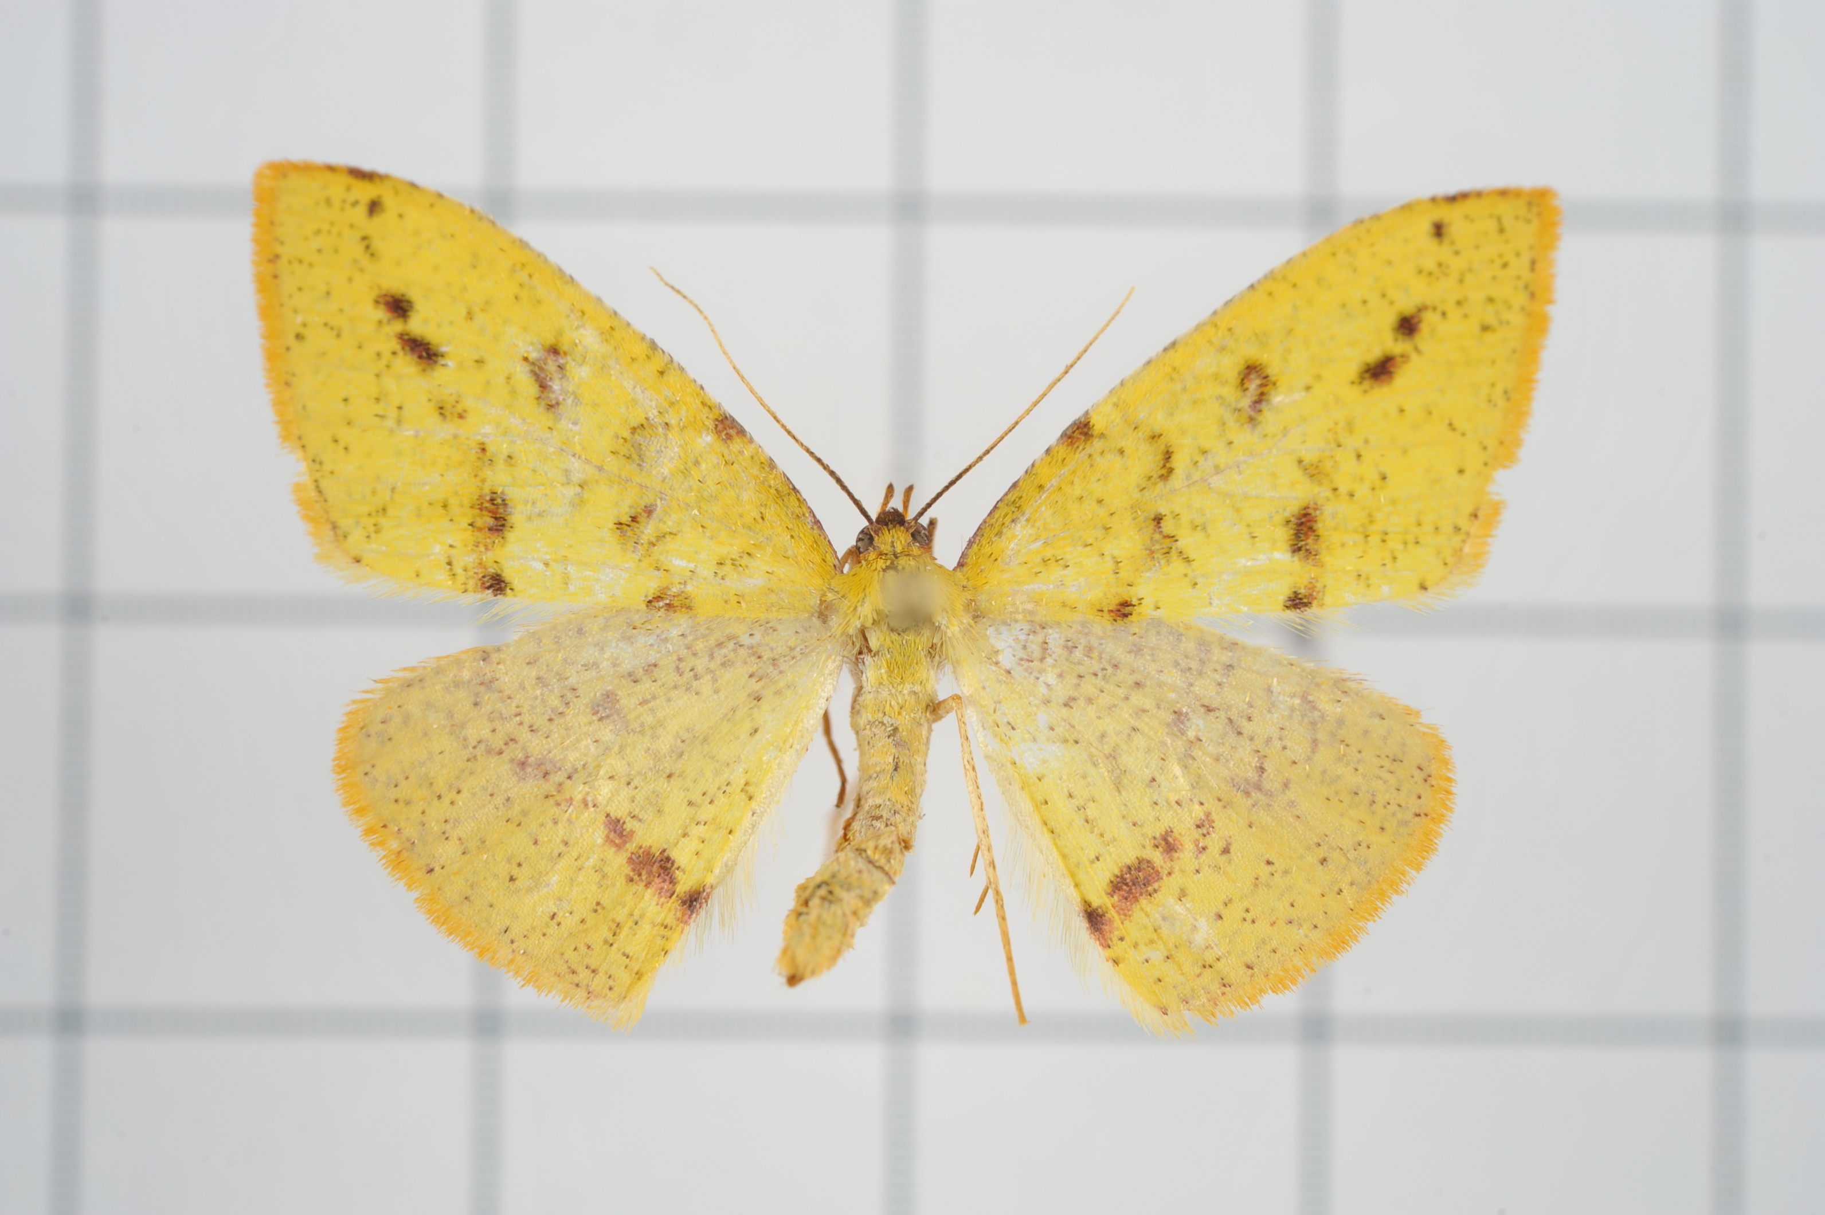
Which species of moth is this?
Heterolocha biplagiata
